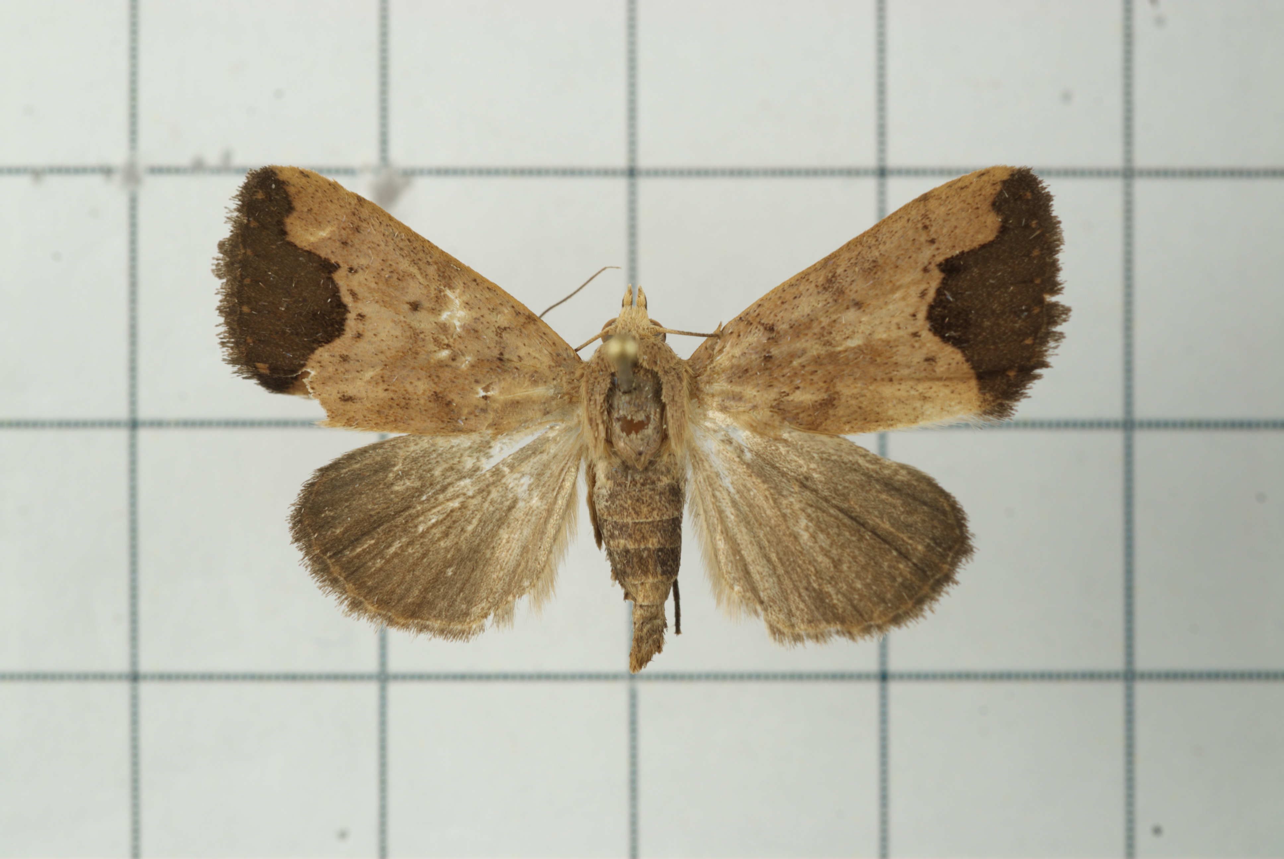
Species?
Bocula diffisa
